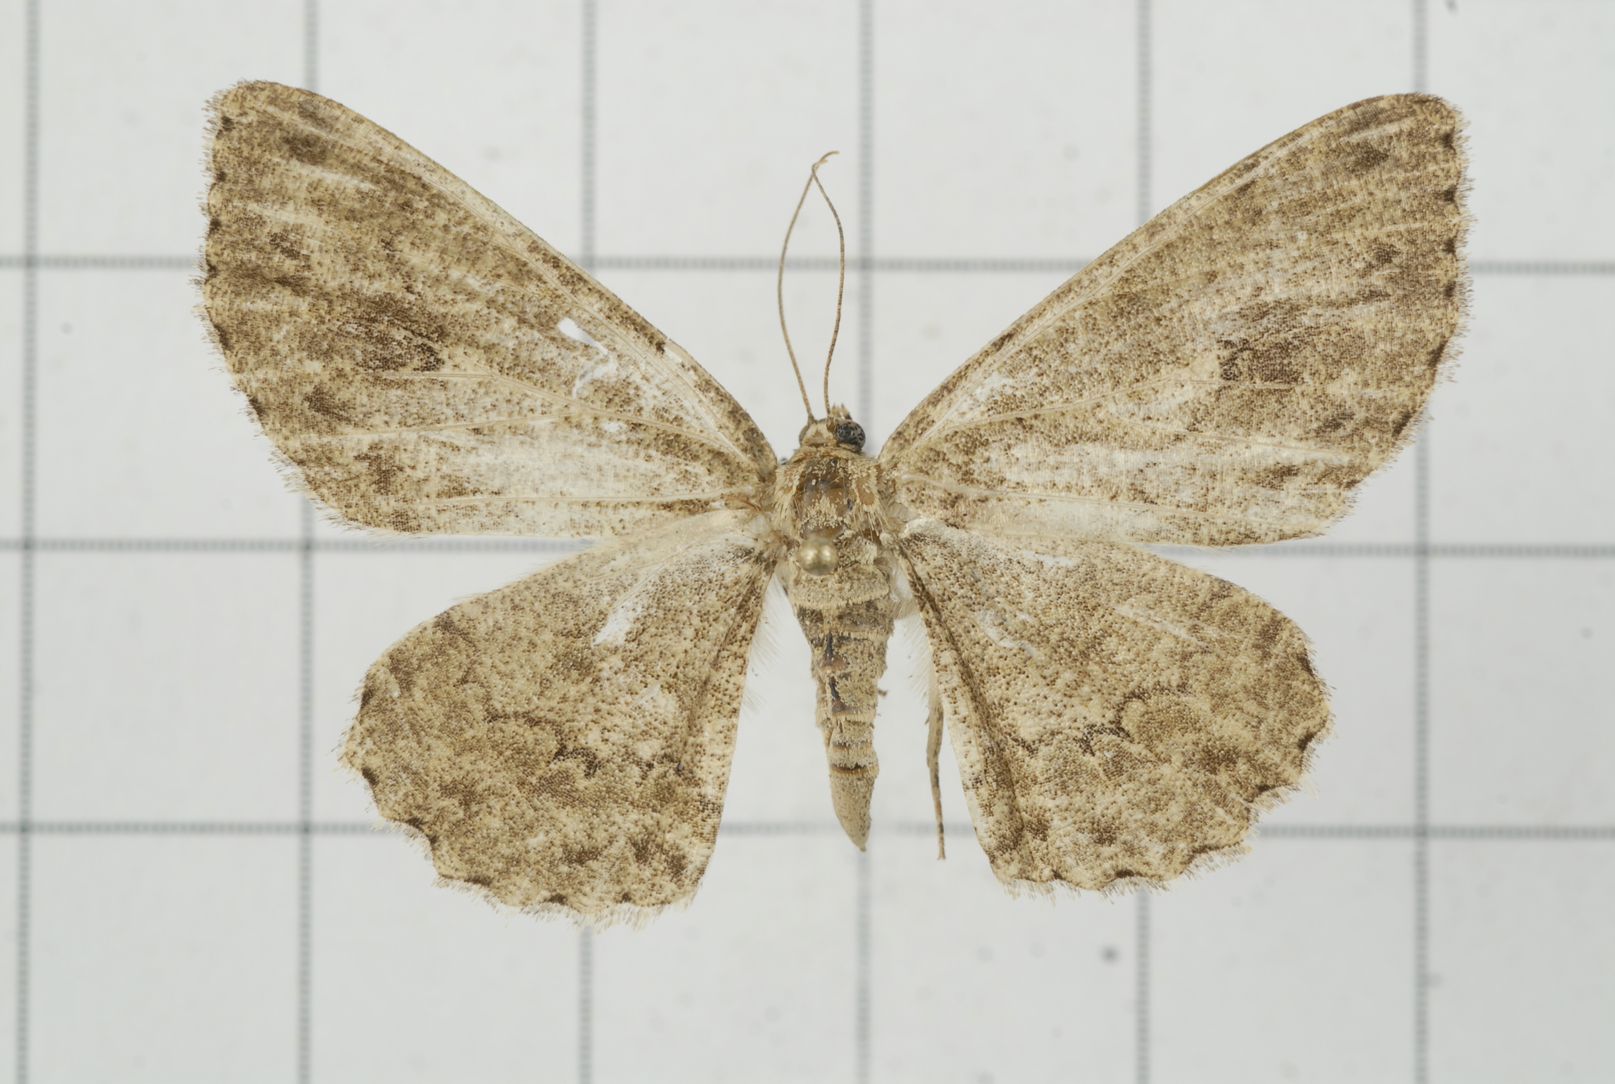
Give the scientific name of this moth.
Ectropis bhurmitra
